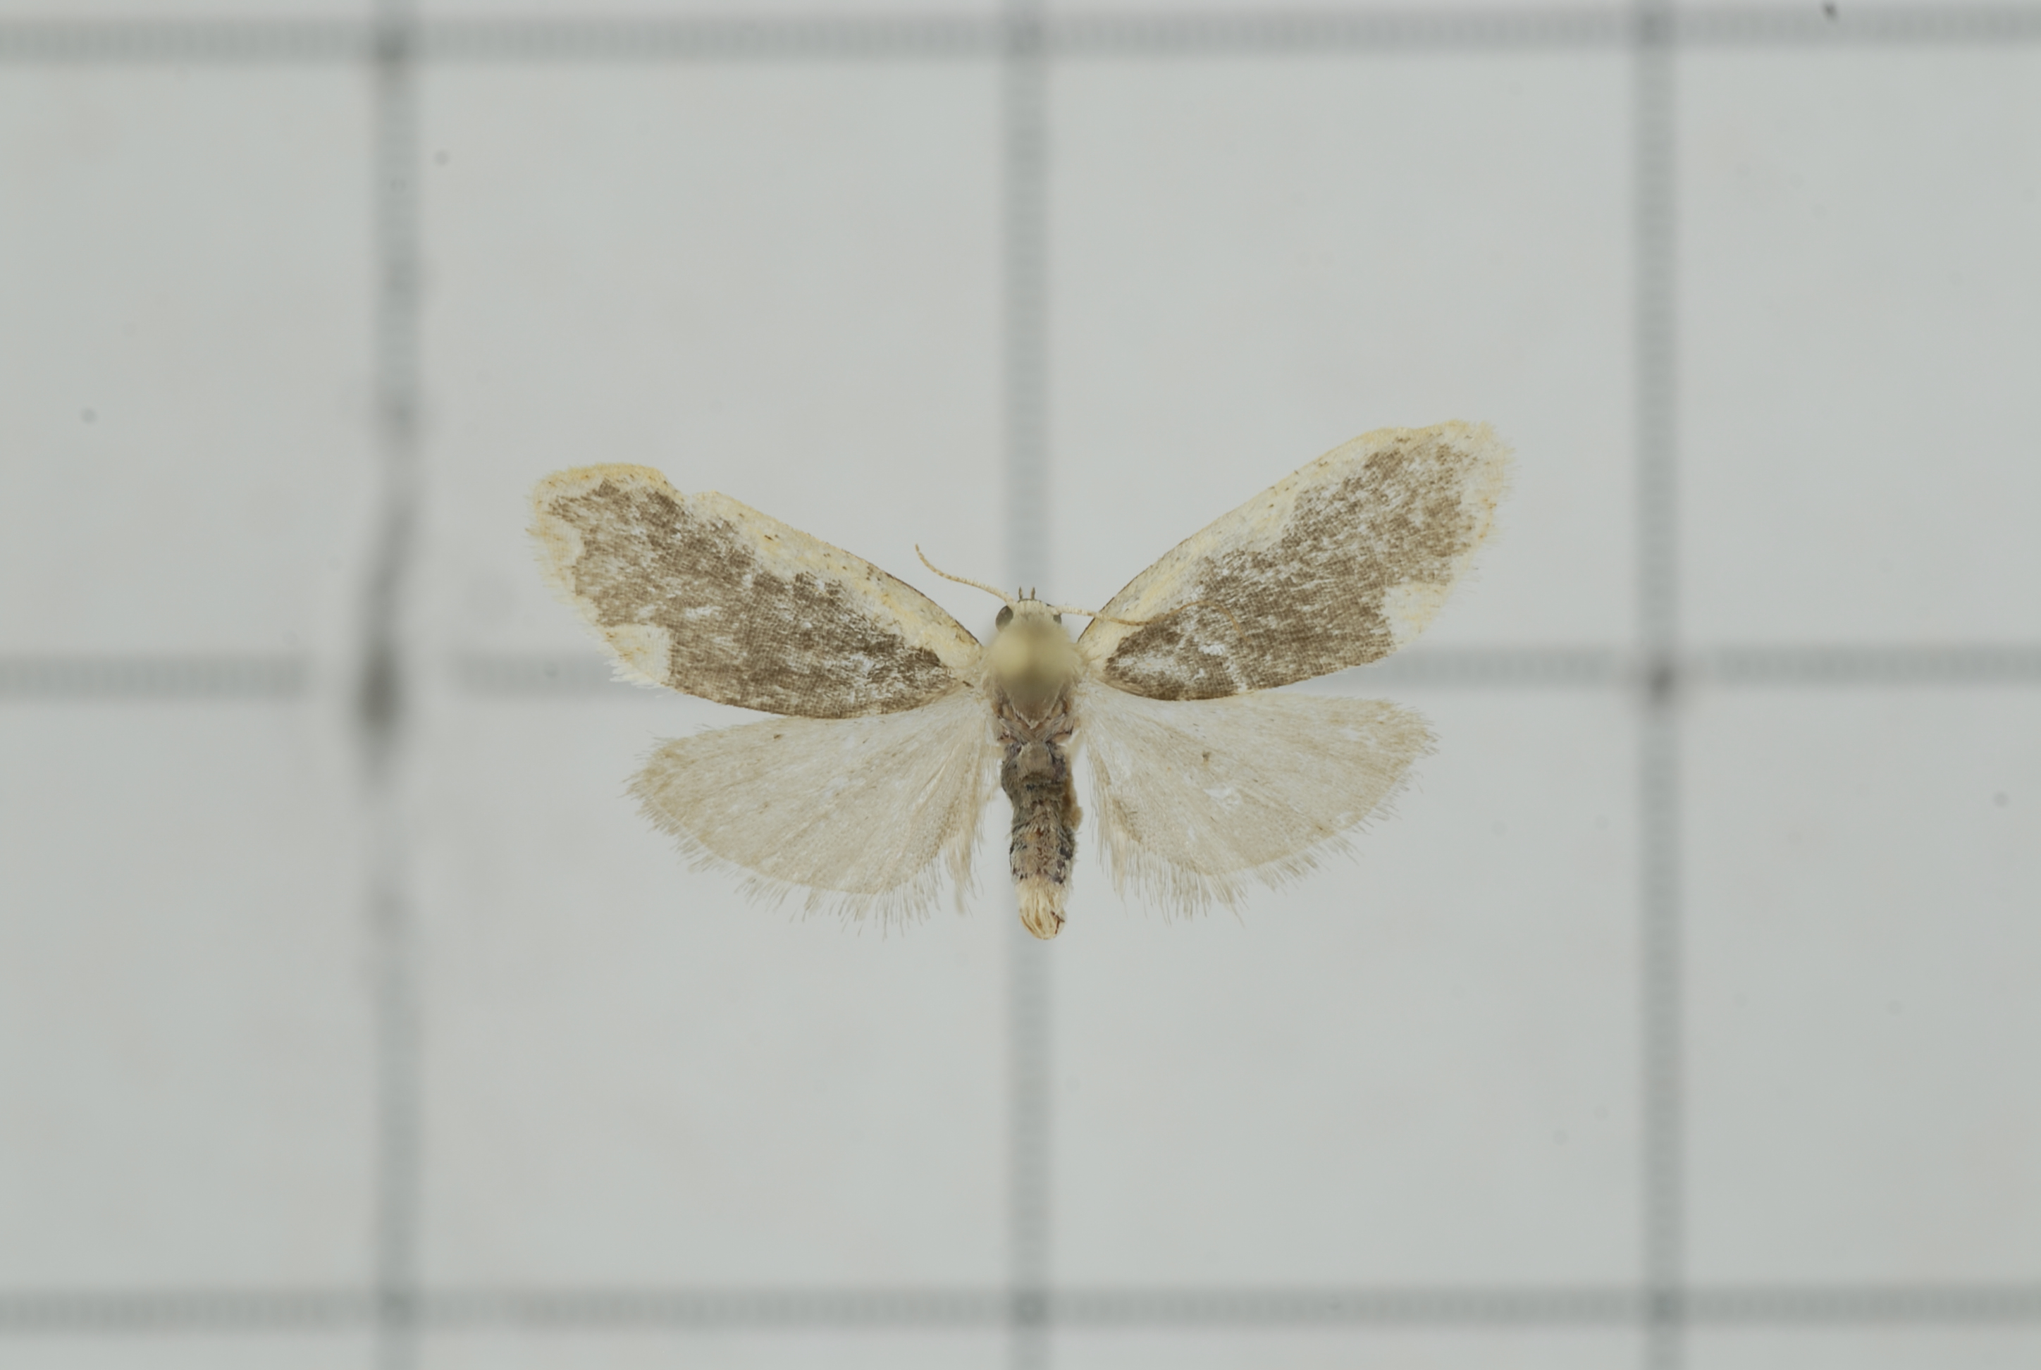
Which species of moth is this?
Diduga nantouensis
